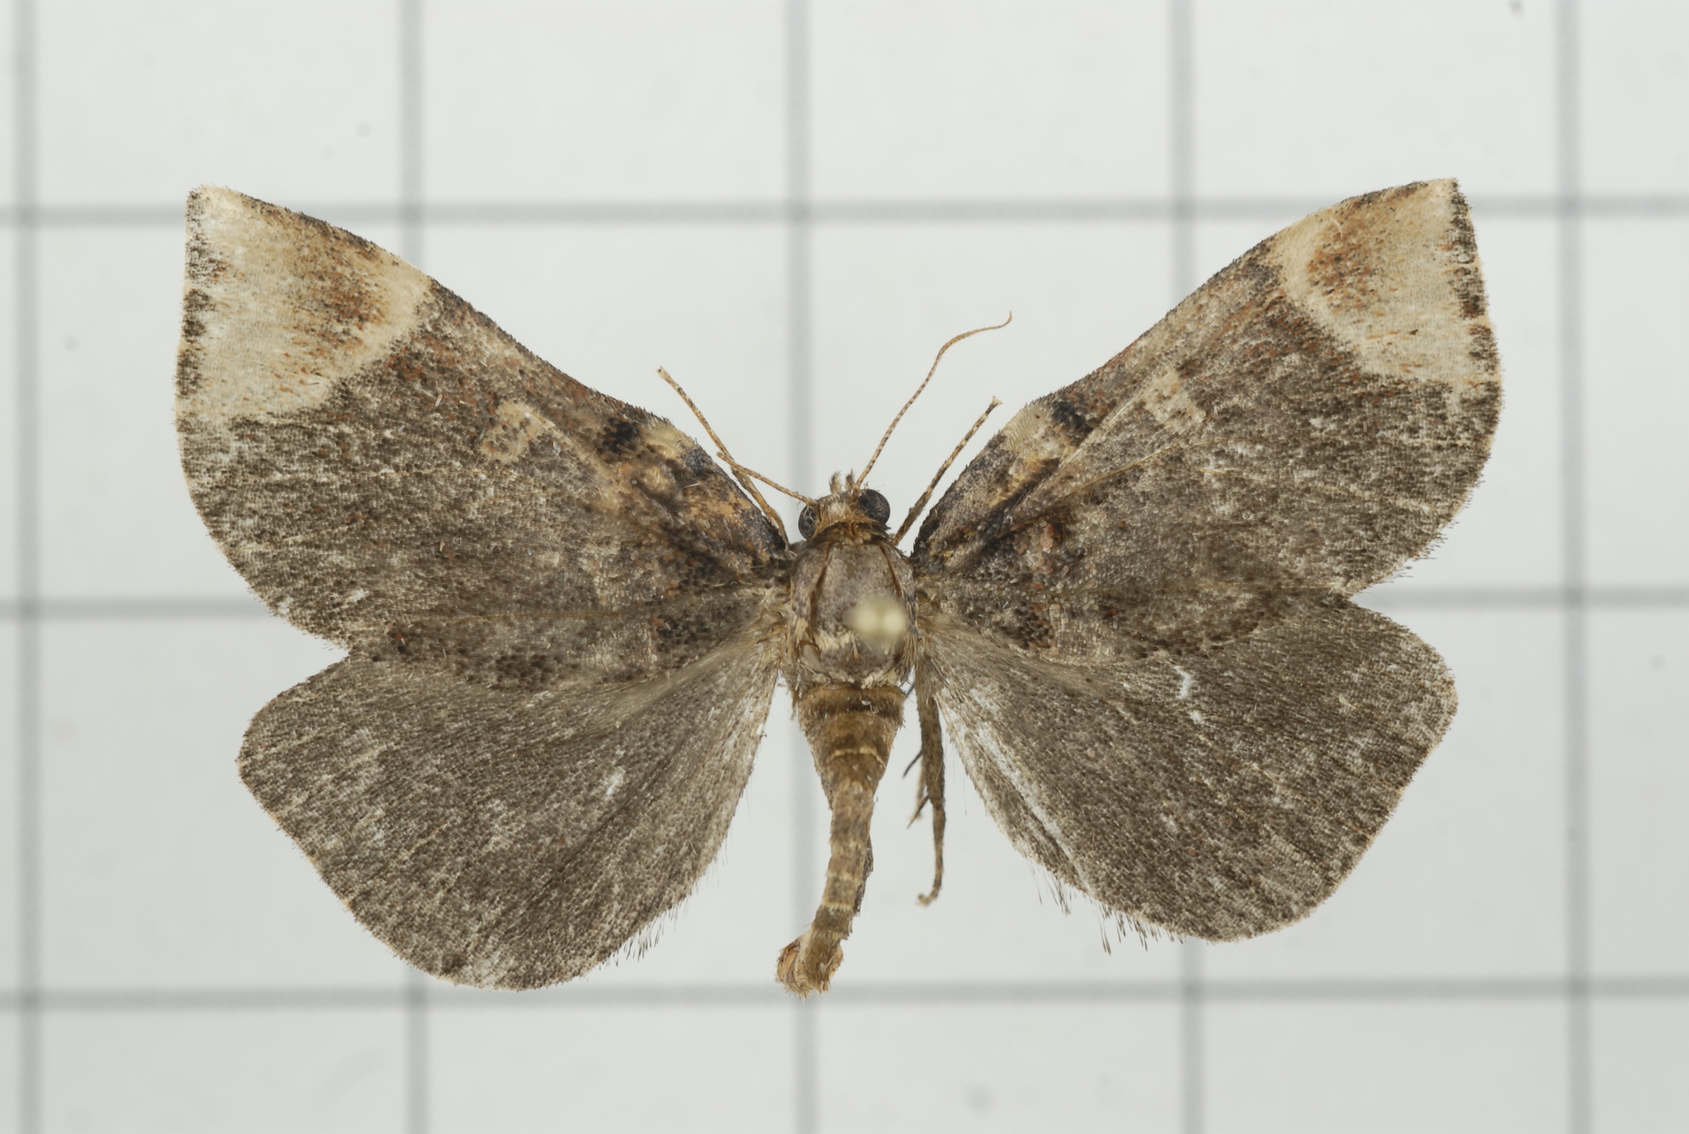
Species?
Omphalomia hirta
